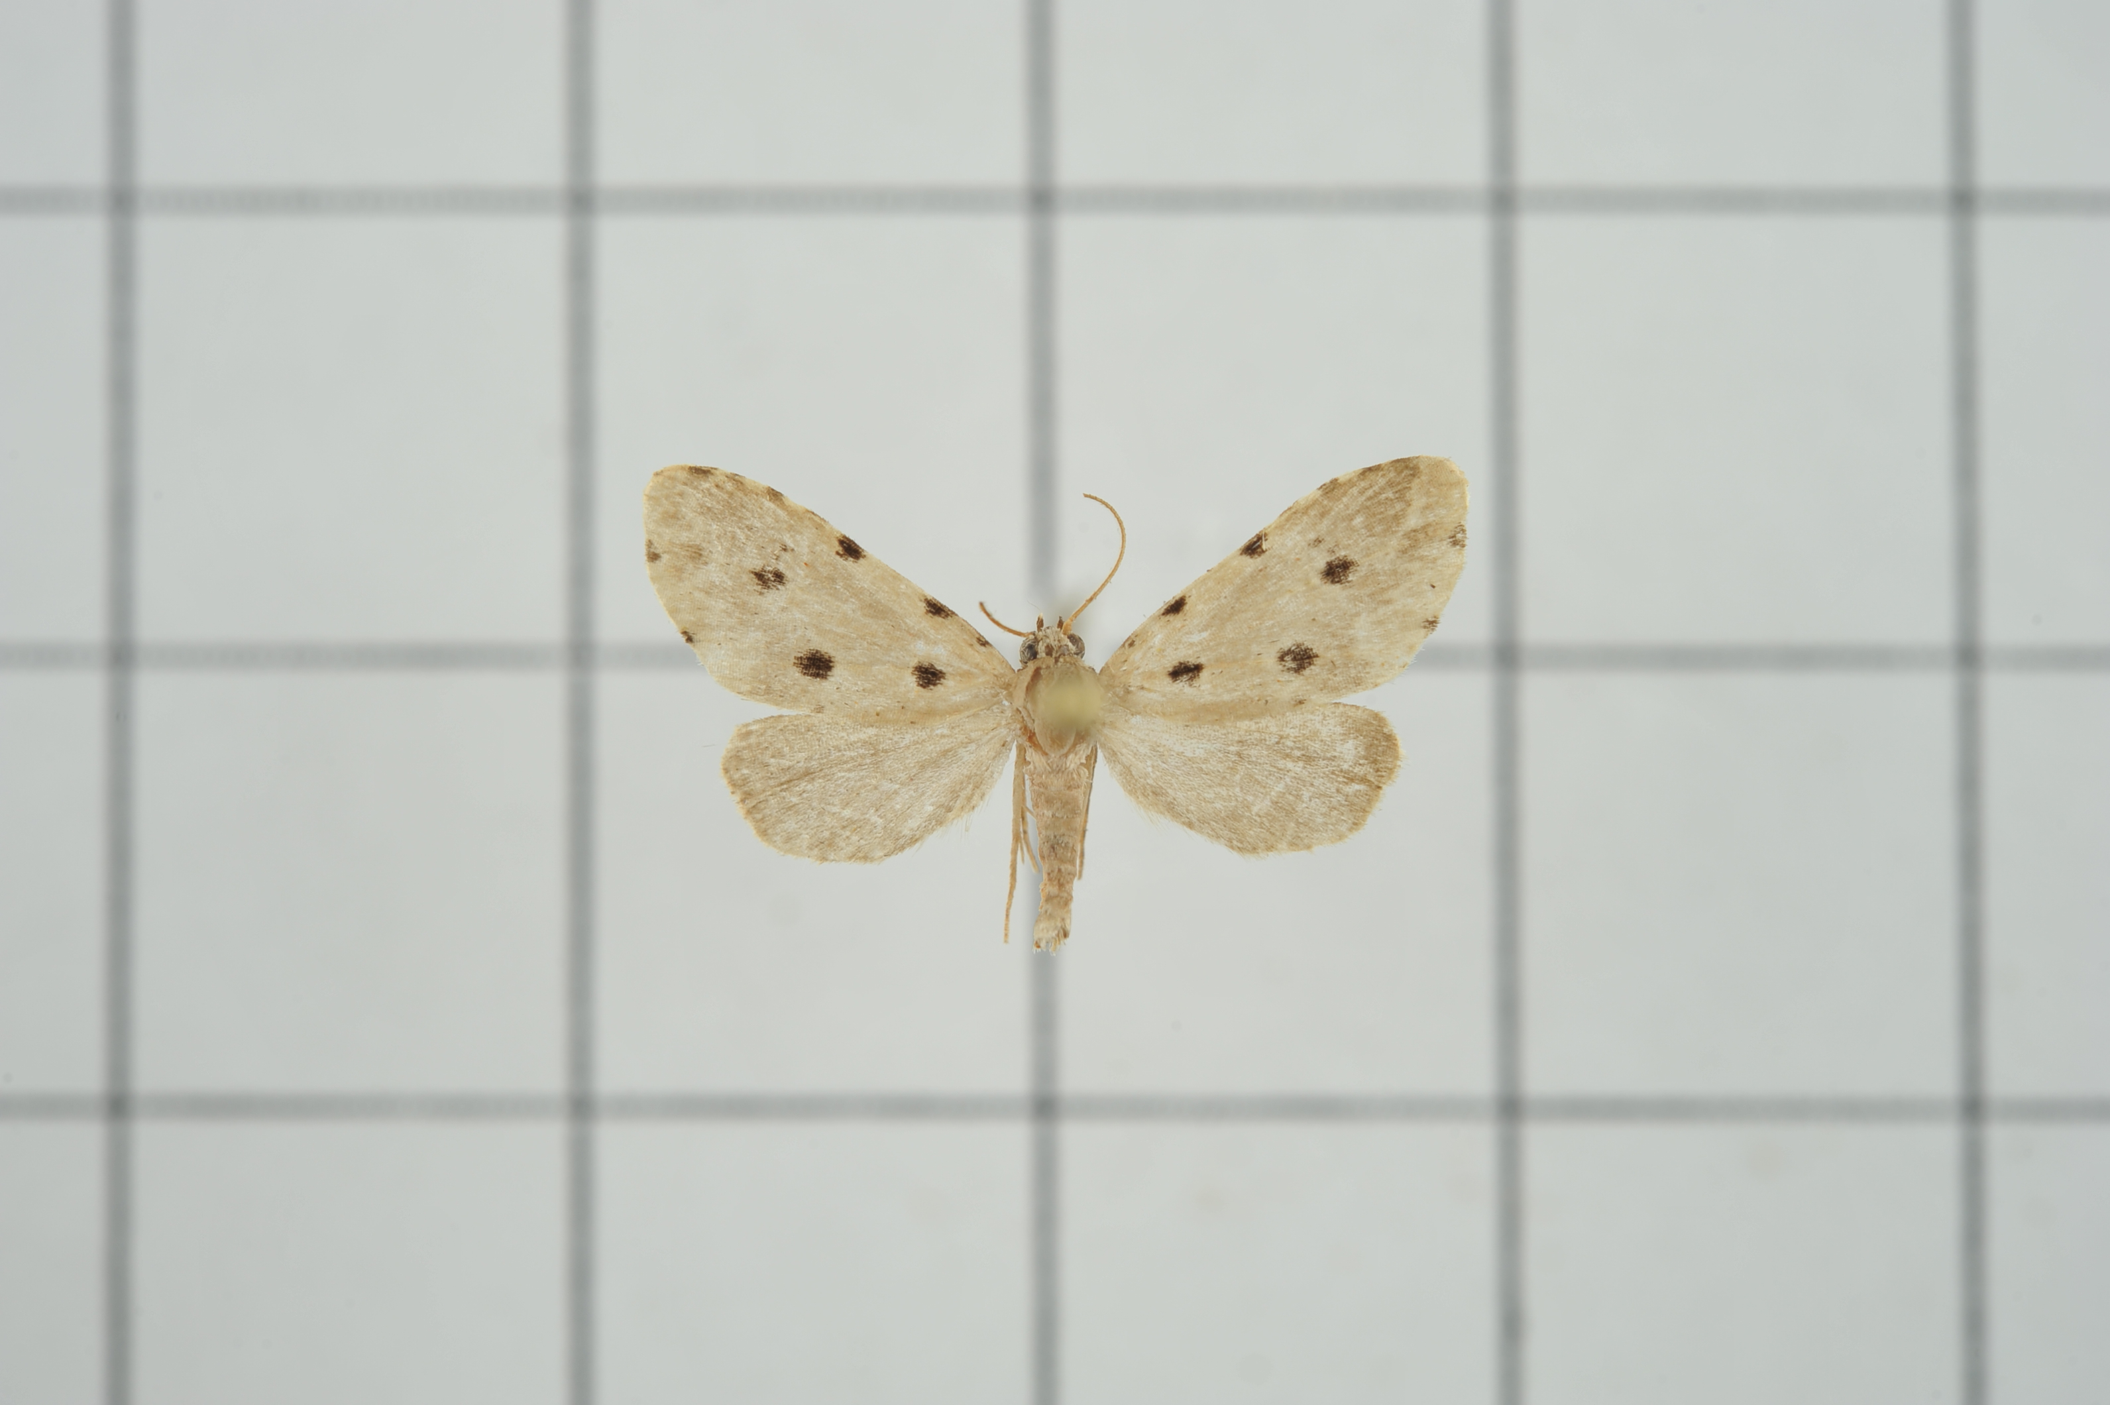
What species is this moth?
Metaemene atrigutta
